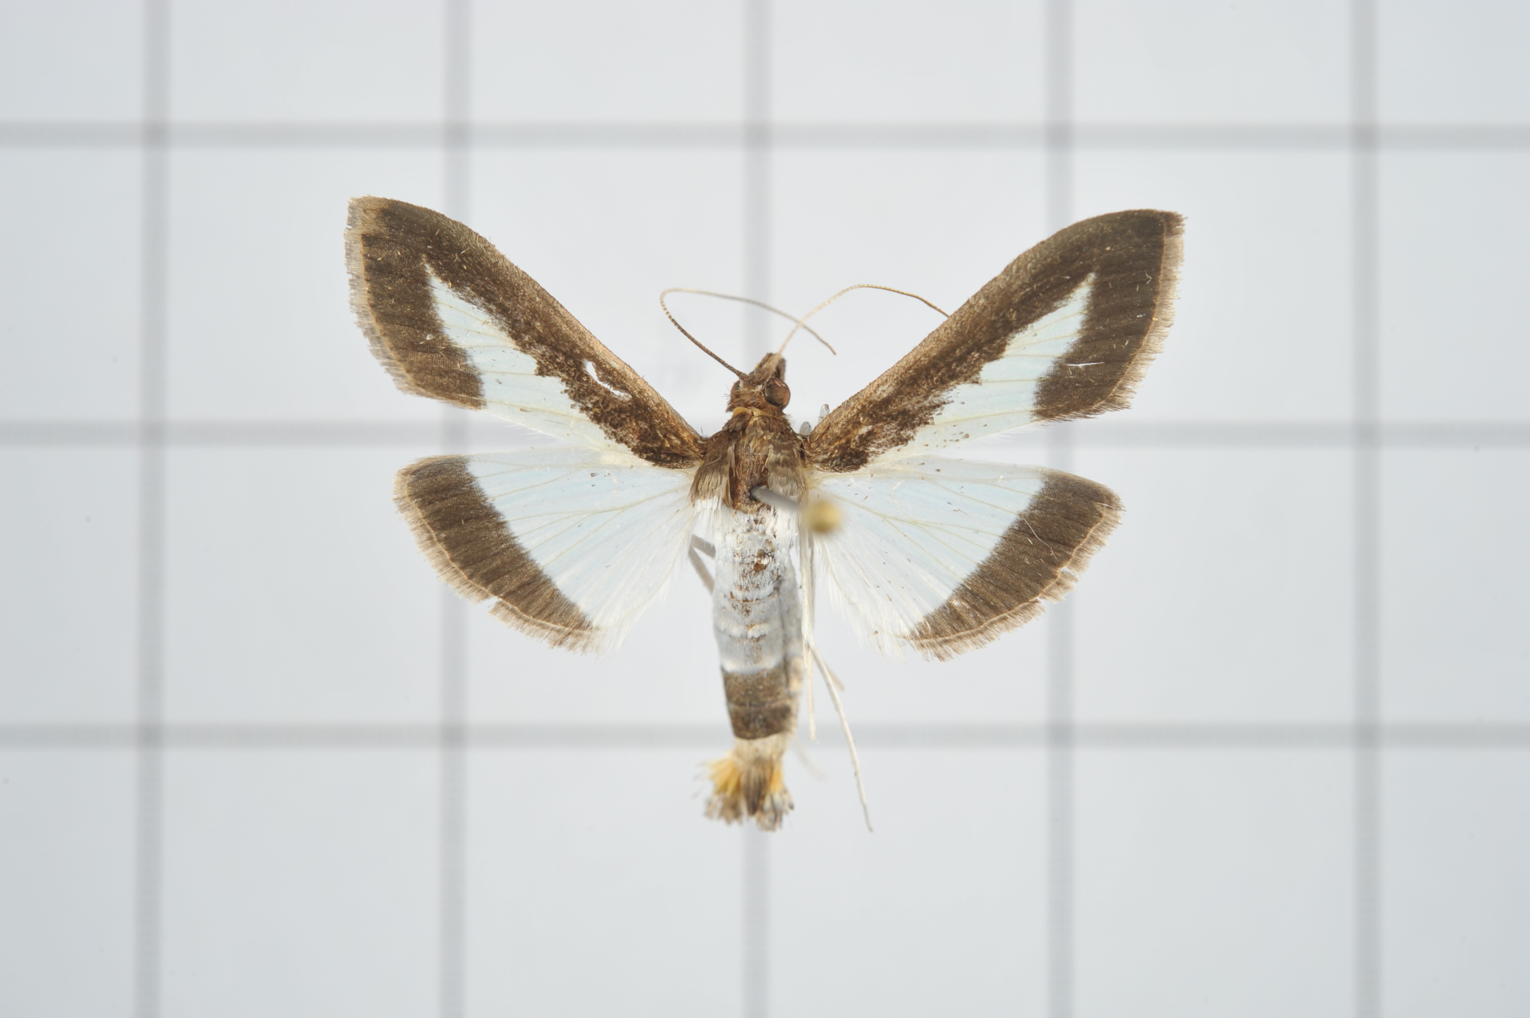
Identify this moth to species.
Diaphania indica
